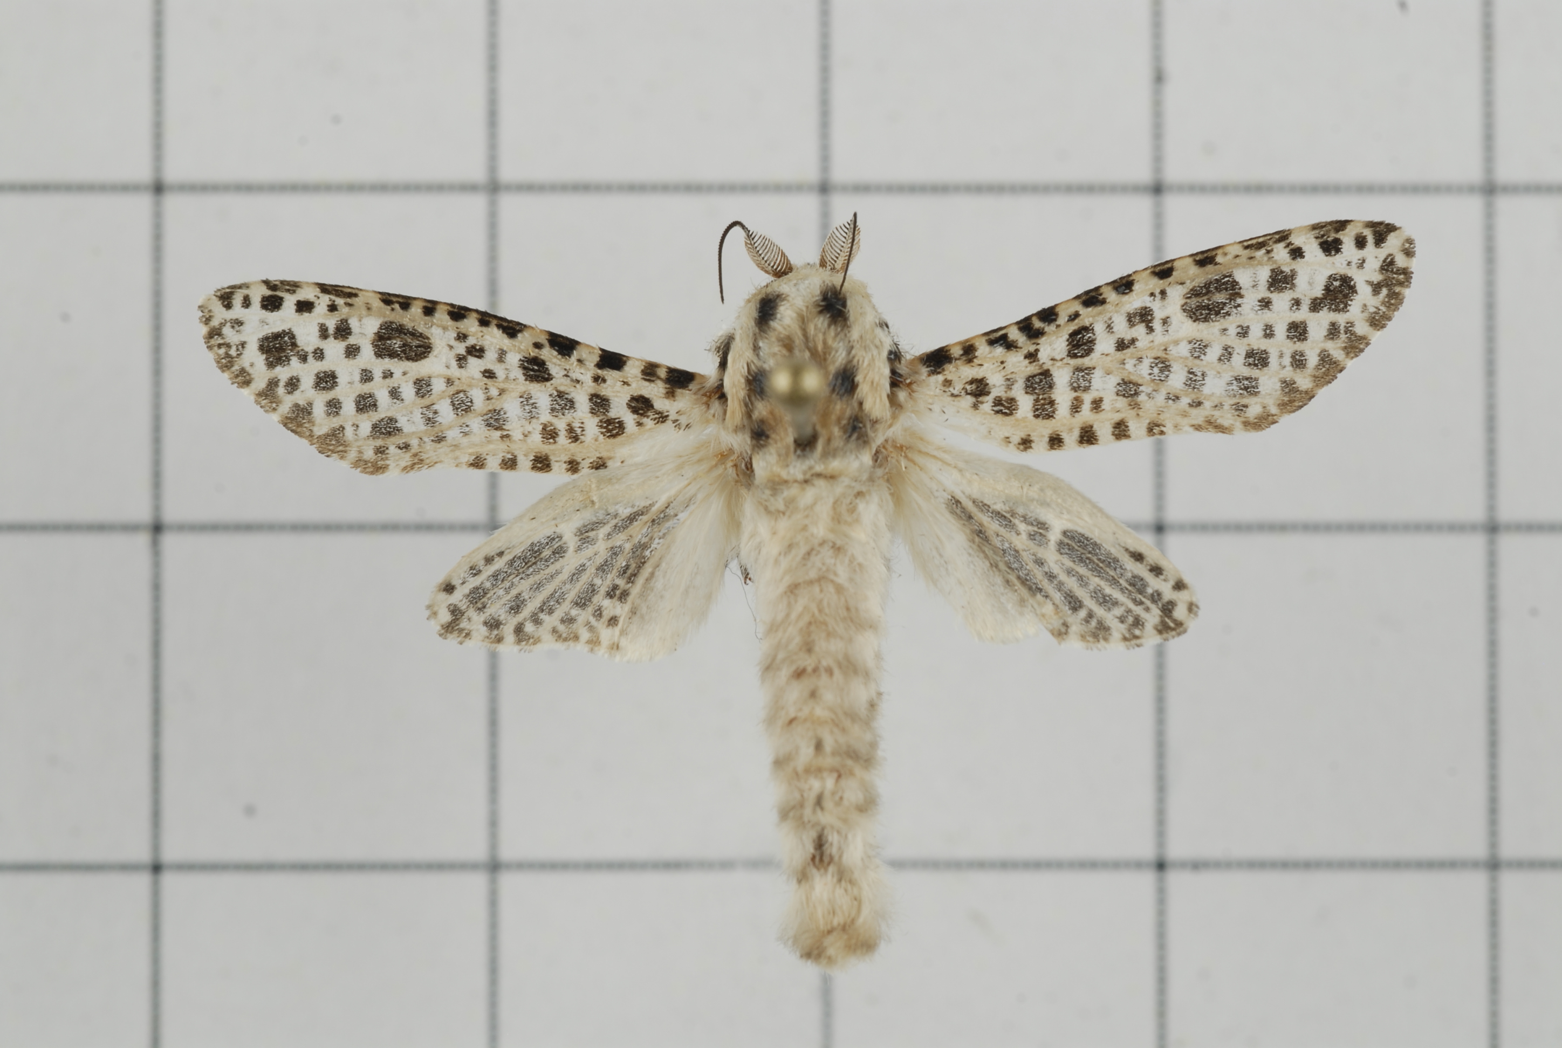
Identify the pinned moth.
Rapdalus pardicolor
